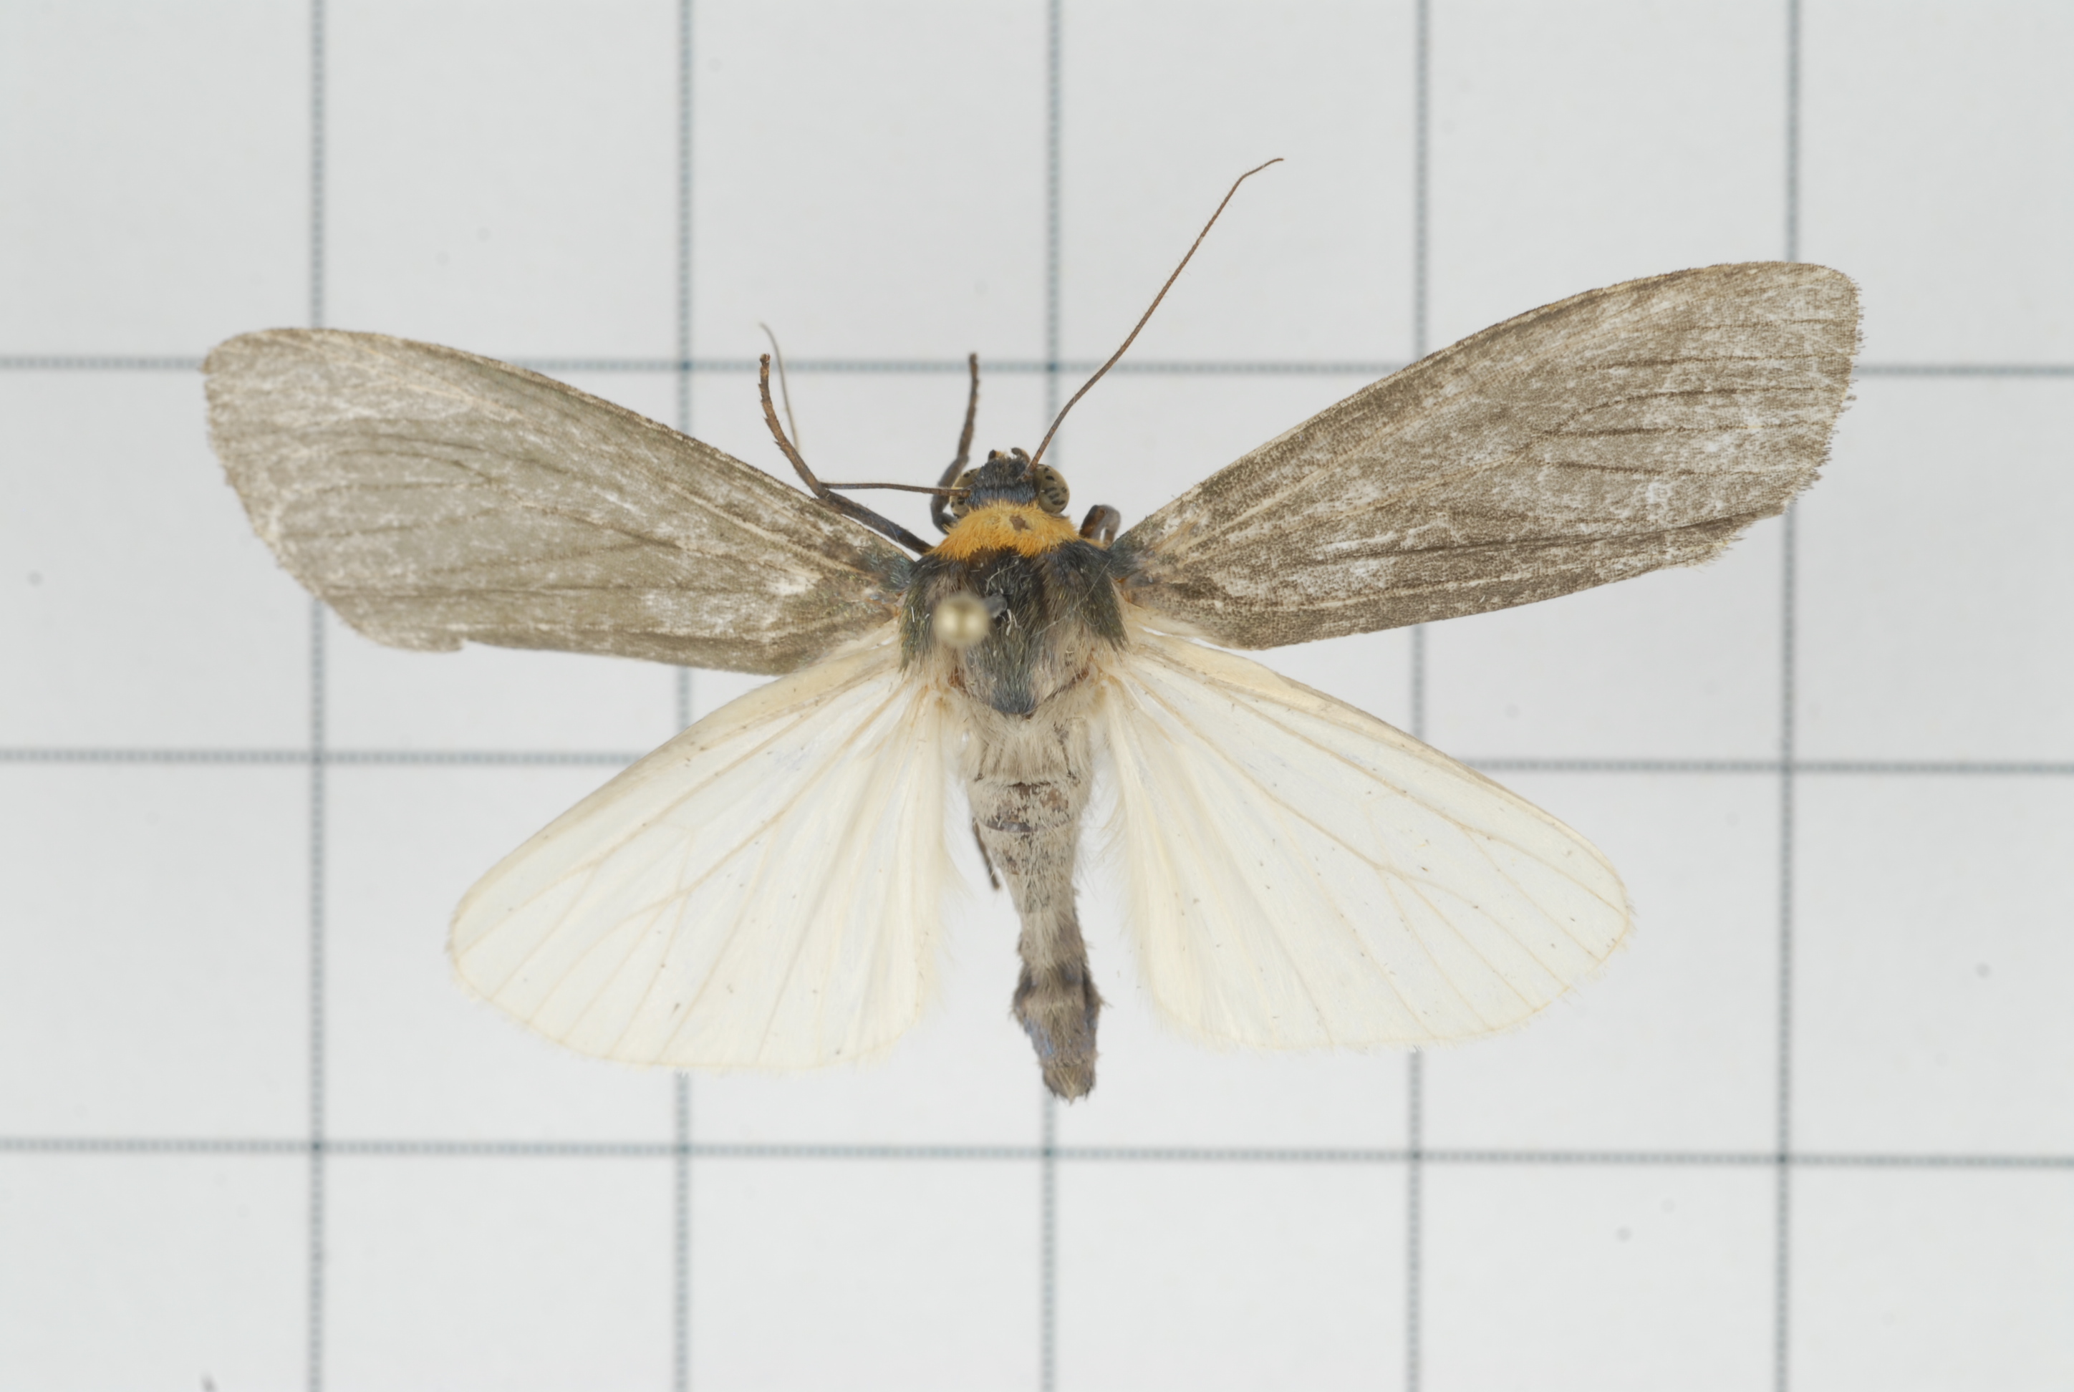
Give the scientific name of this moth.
Paraona staudingeri formosana
